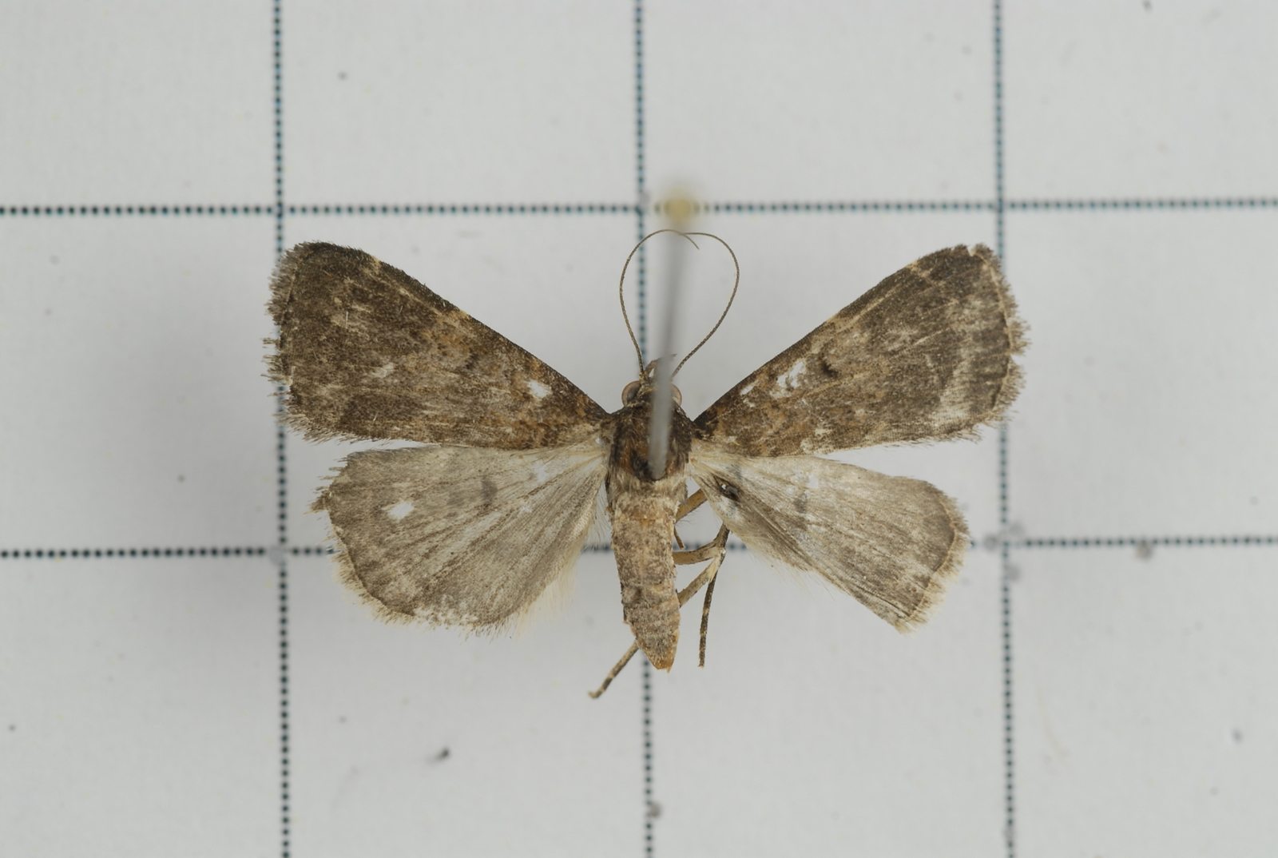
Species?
Hydrillodes lentalis
